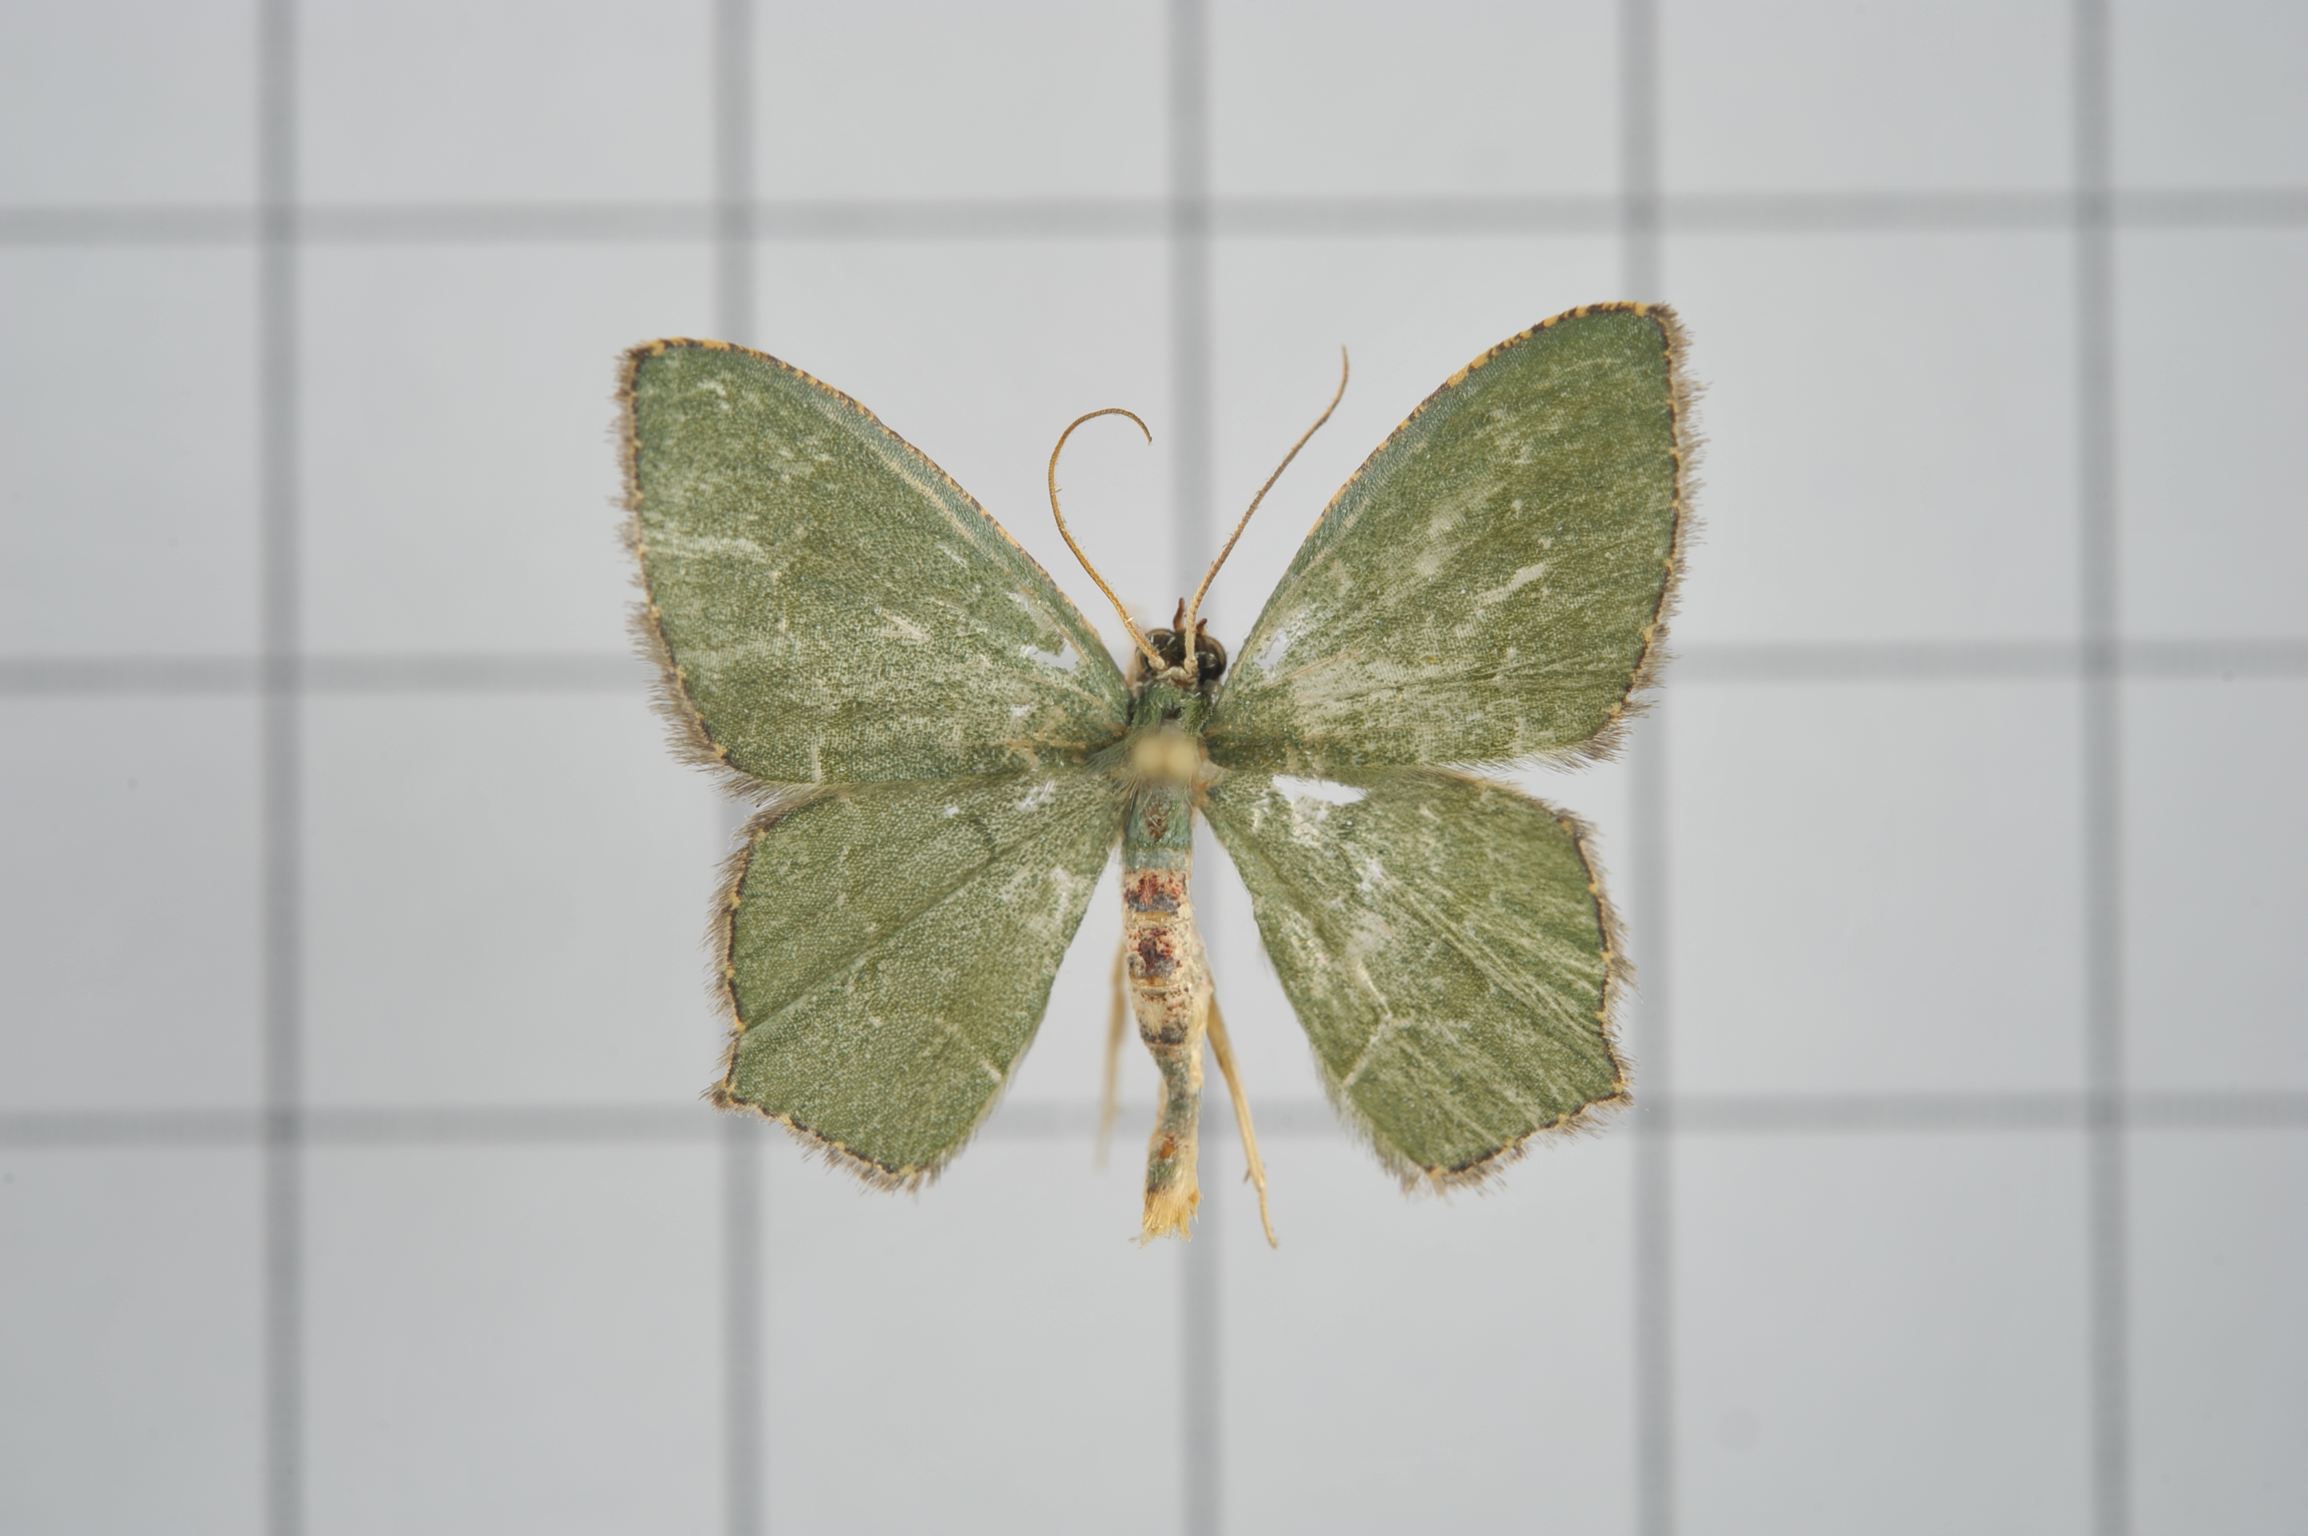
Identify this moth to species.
Hemithea tritonaria
